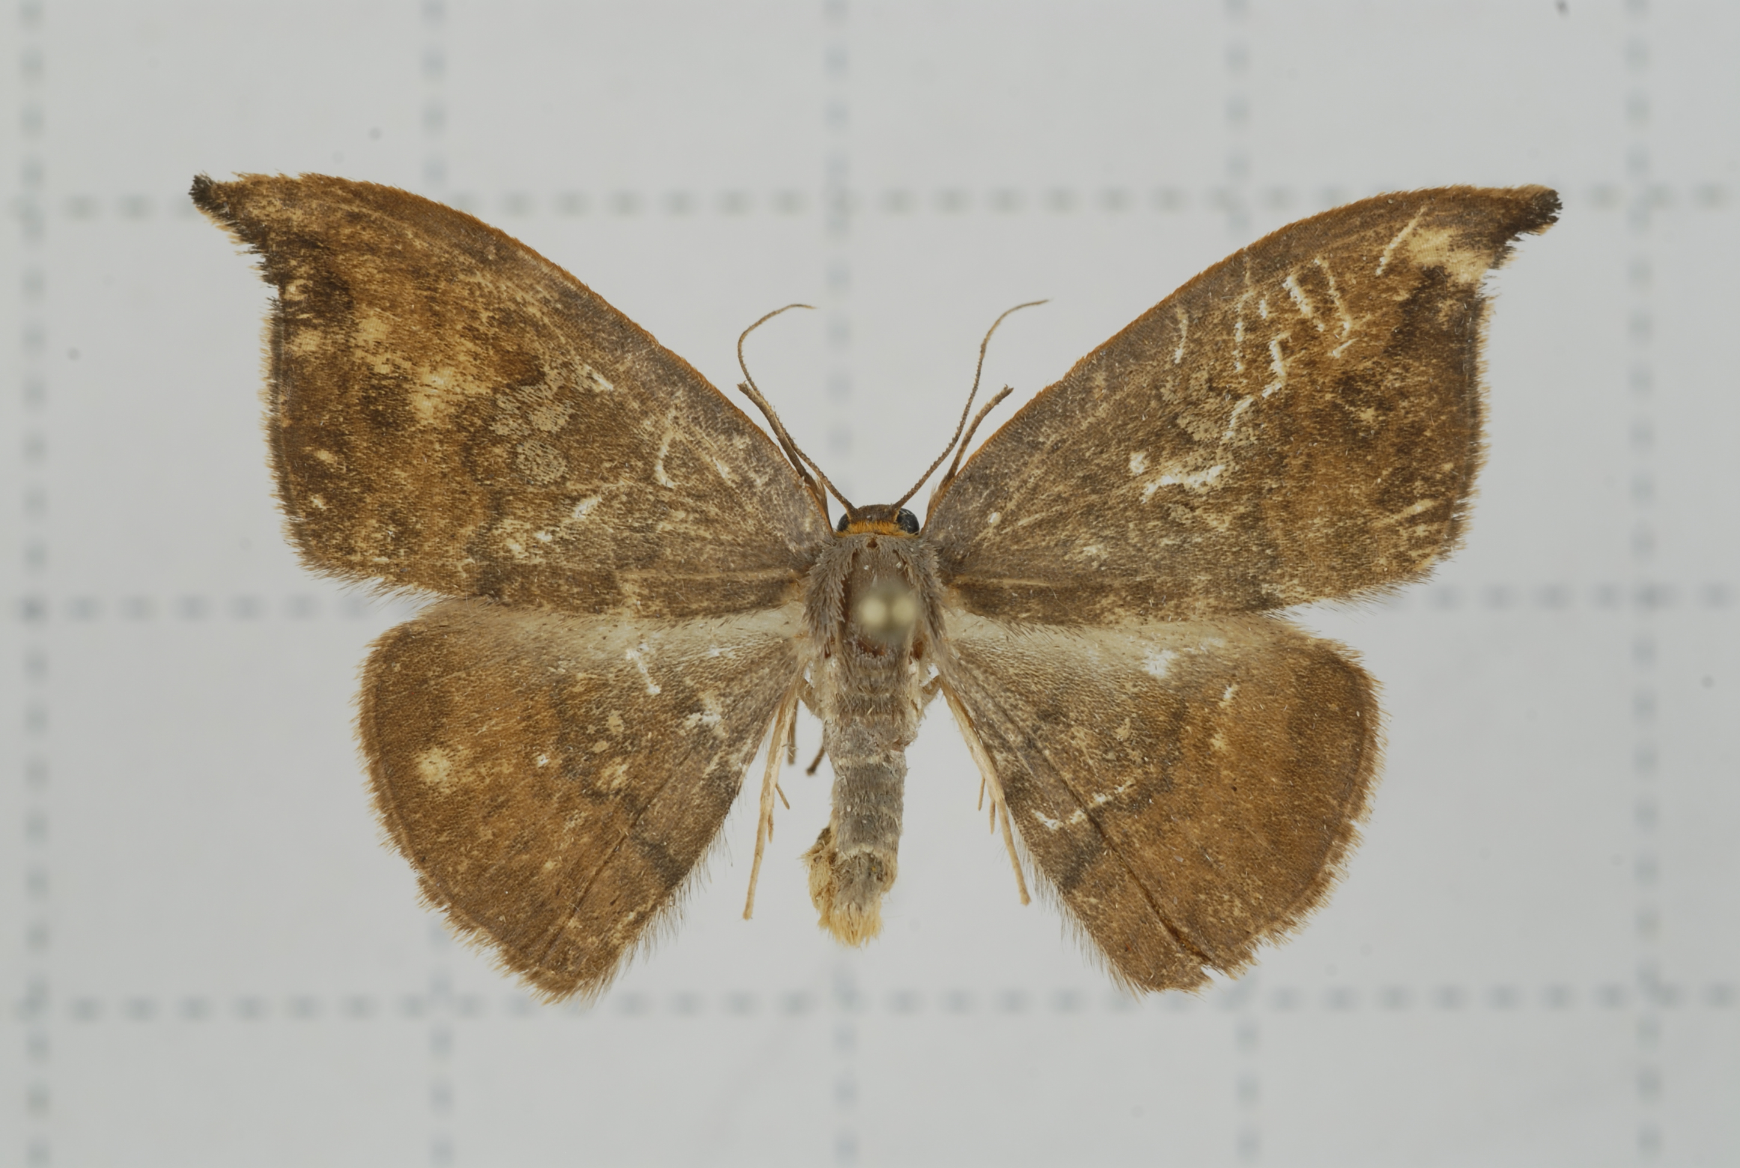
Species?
Agnidra scabiosa fixseni
